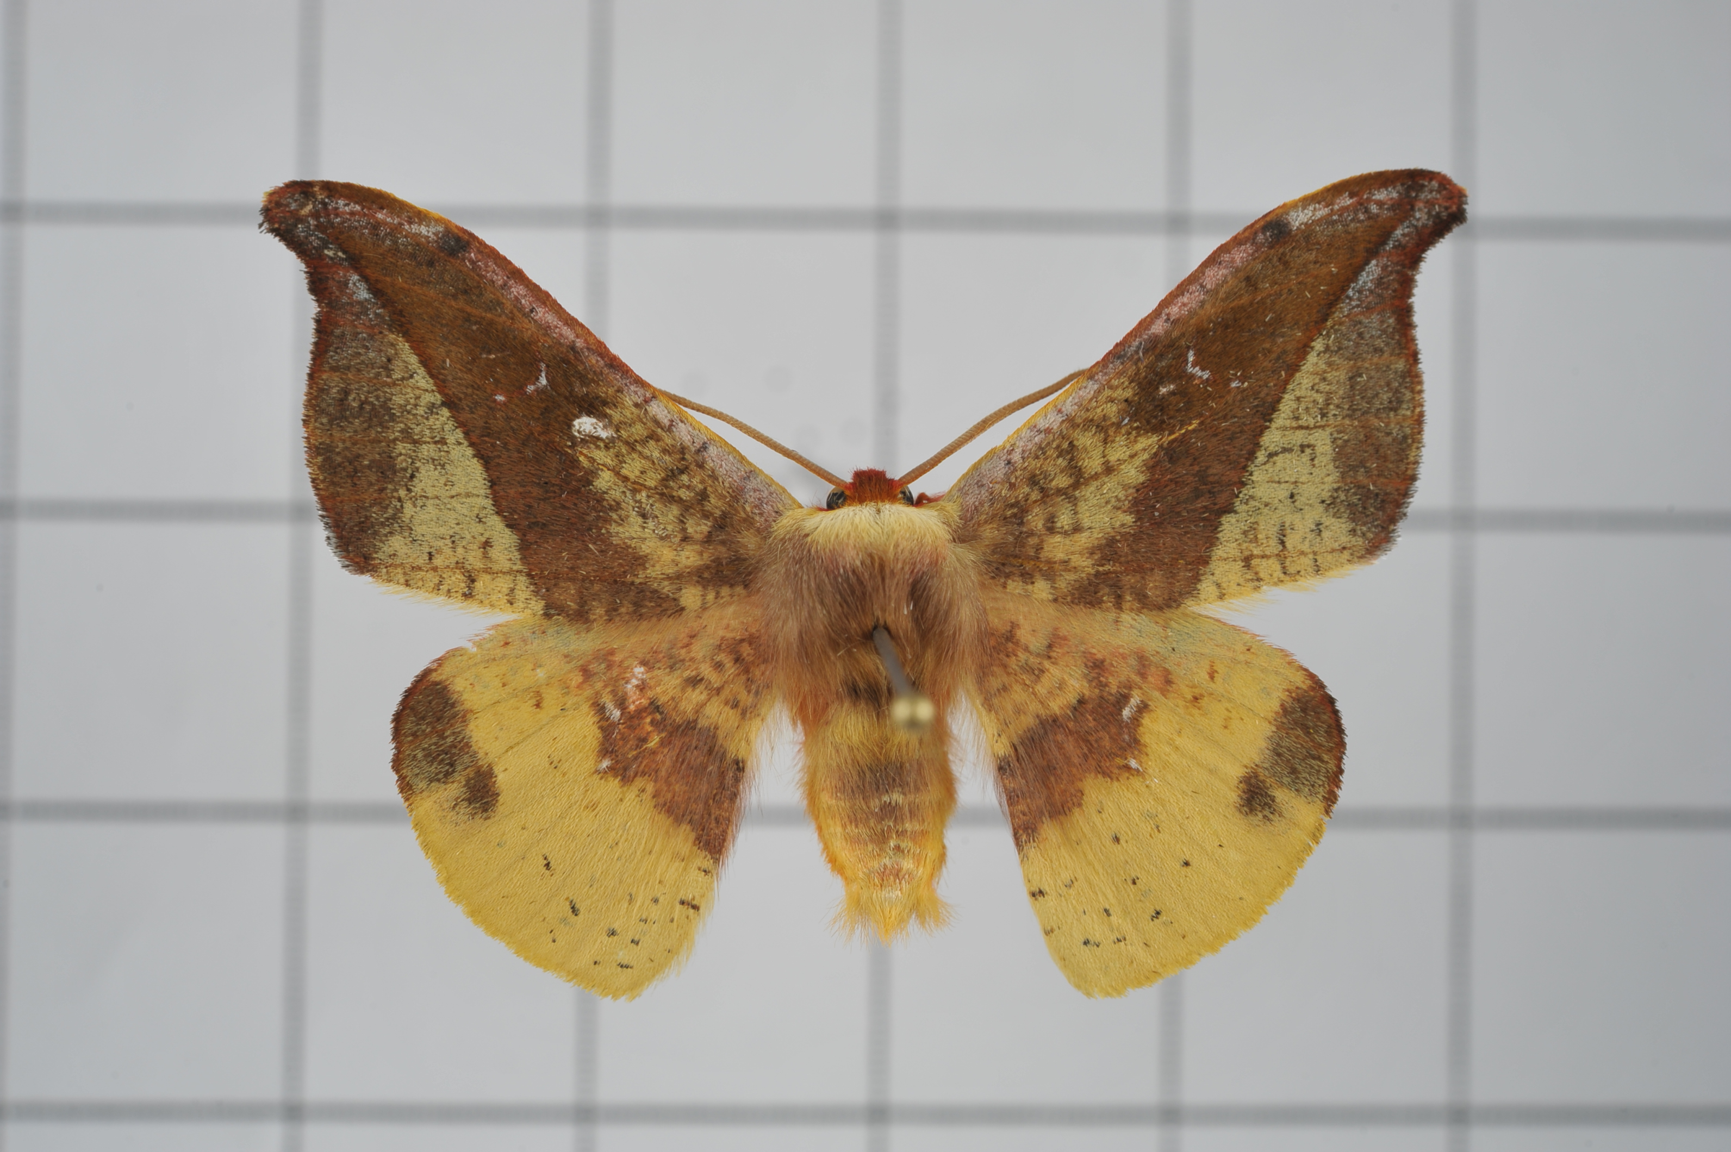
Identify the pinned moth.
Oreta brunnea
